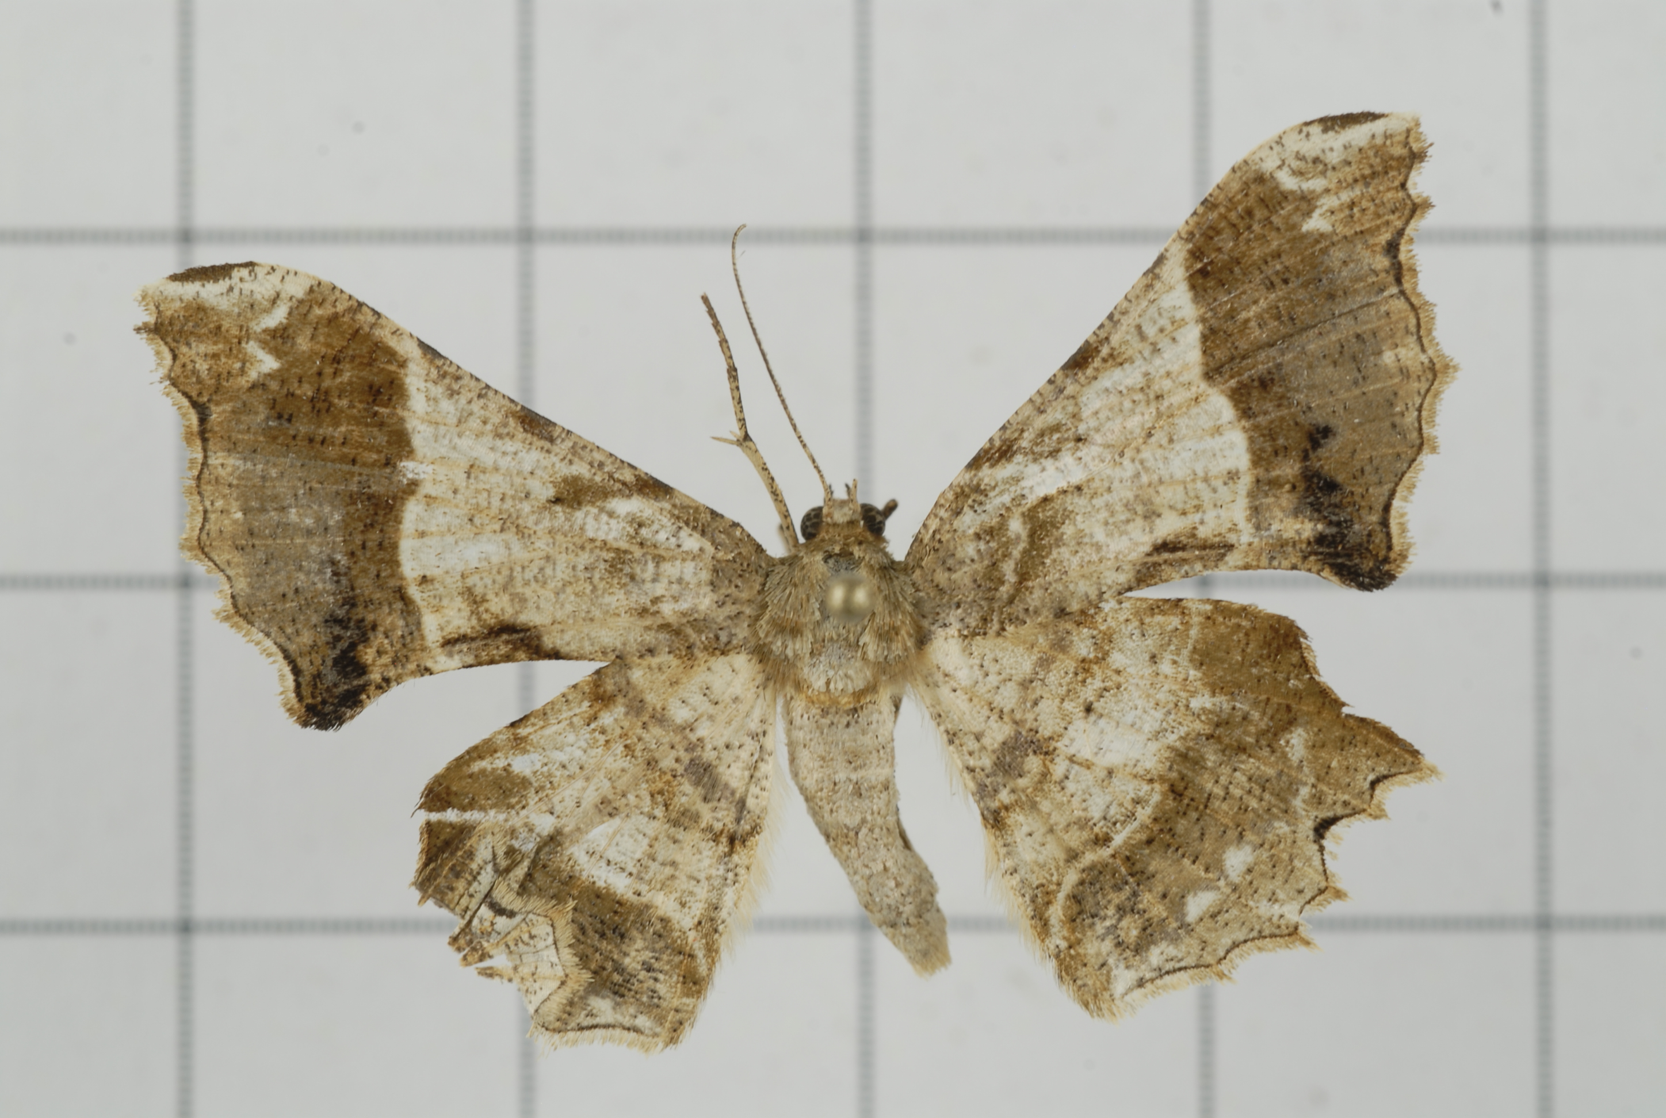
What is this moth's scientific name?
Krananda oliveomarginata
